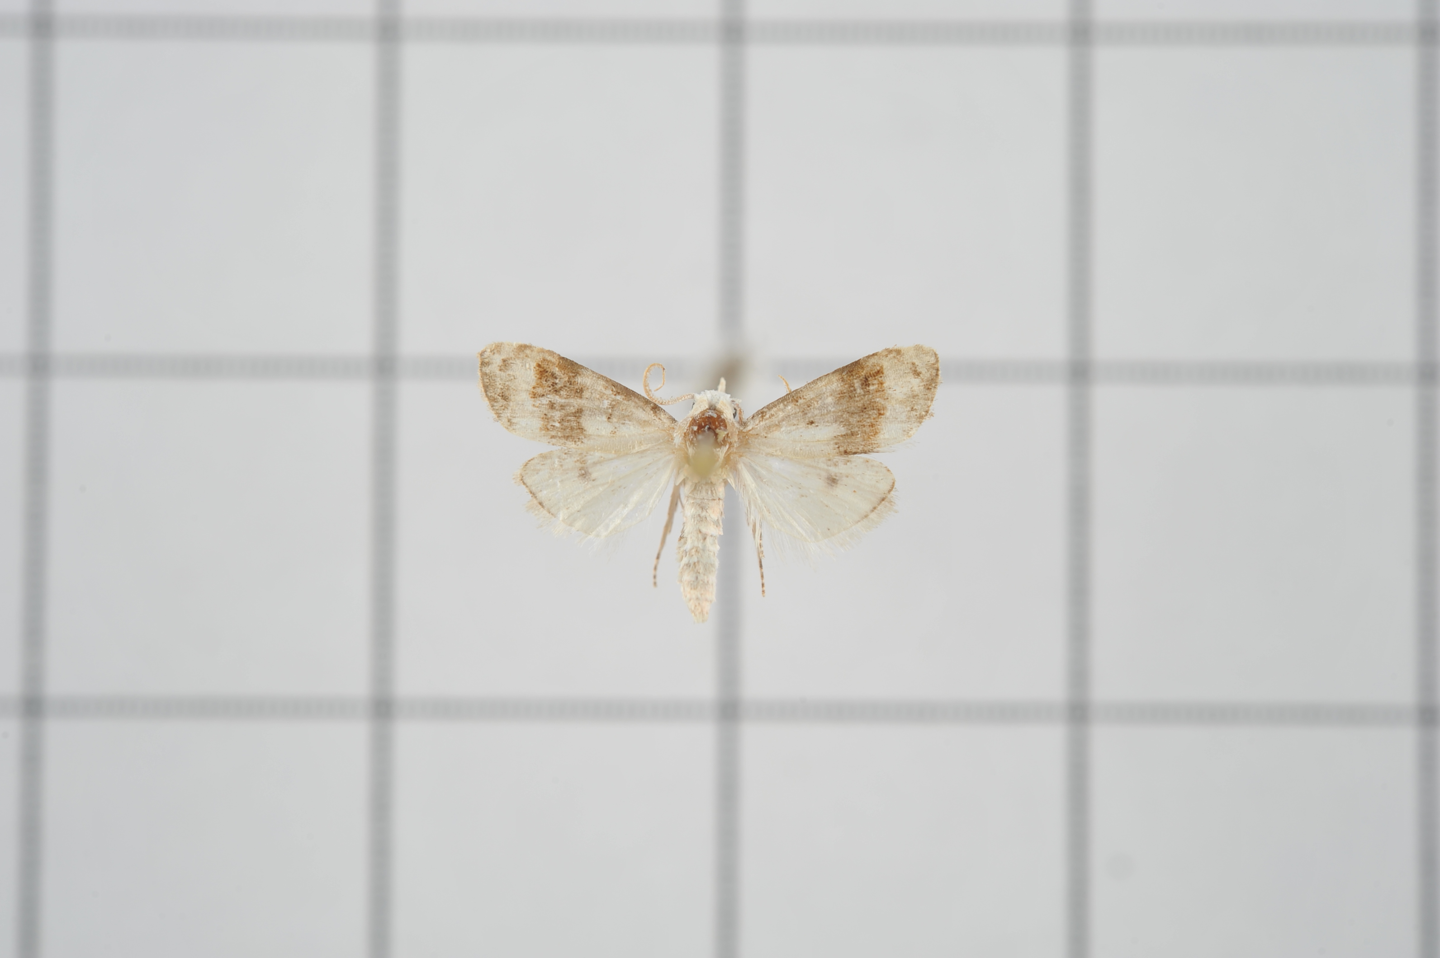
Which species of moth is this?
Nola taeniata
